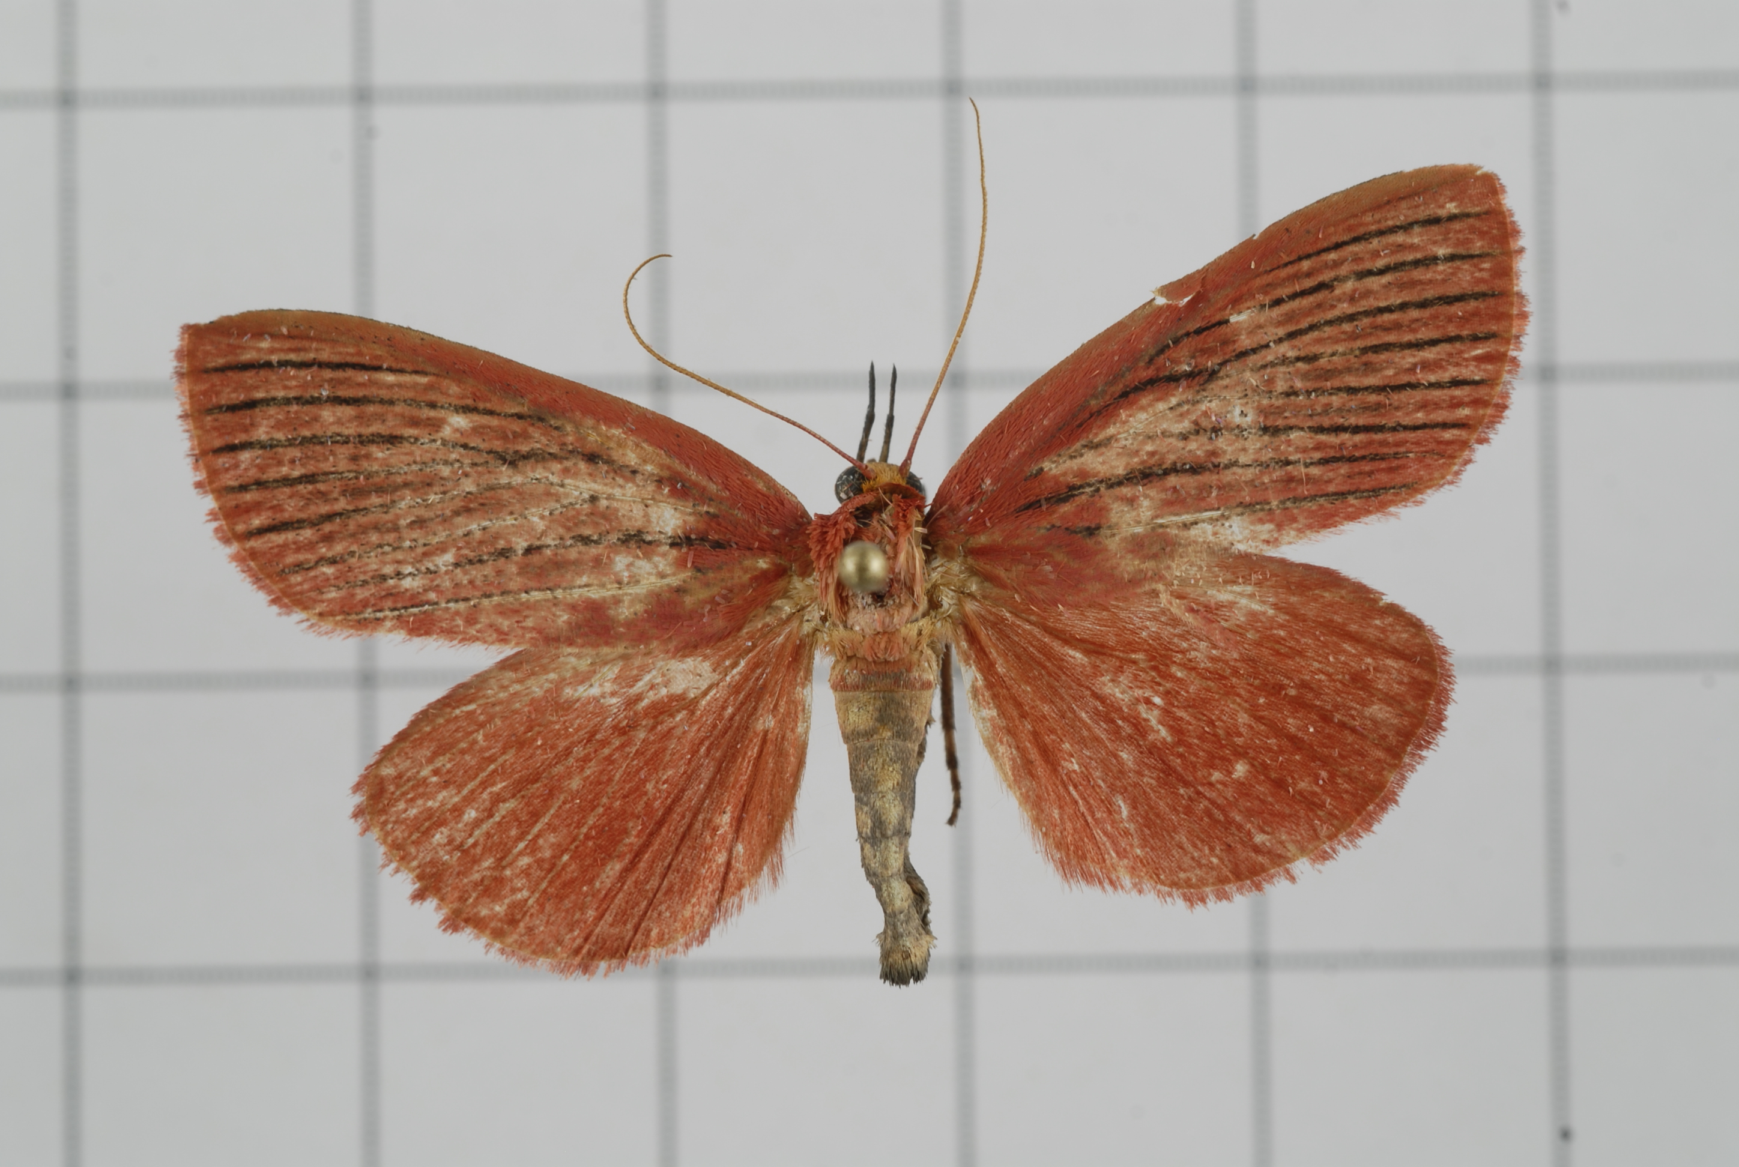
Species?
Arctioblepsis rubida
